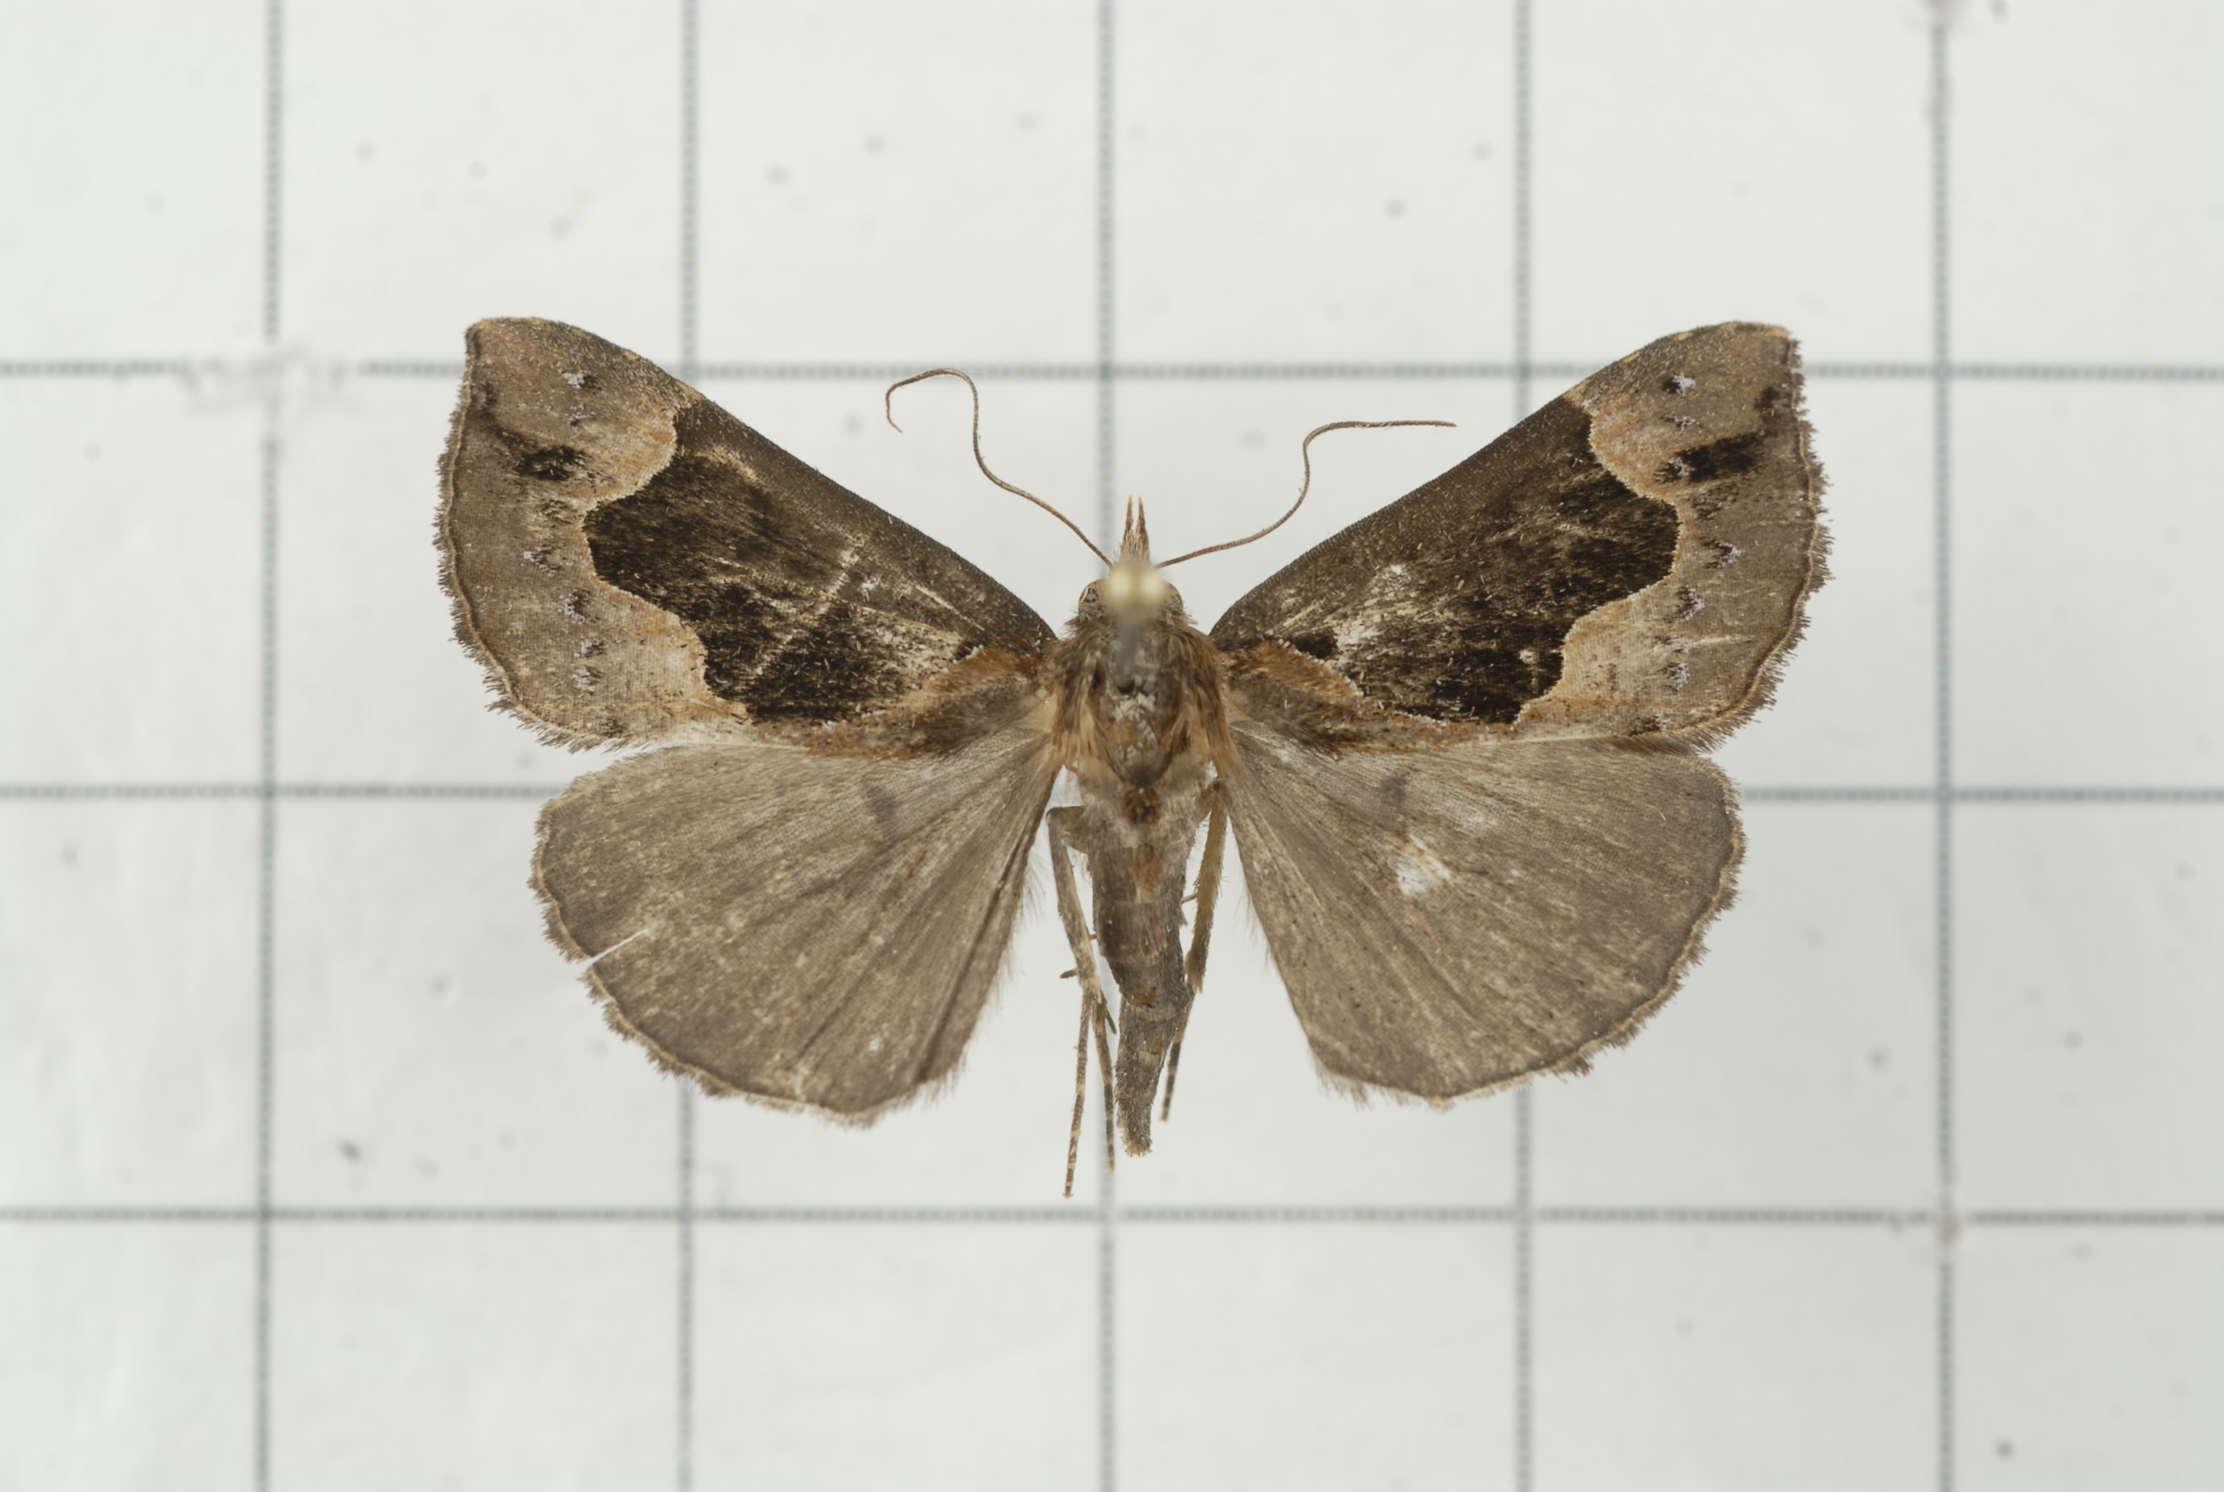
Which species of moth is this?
Hypena vestita
